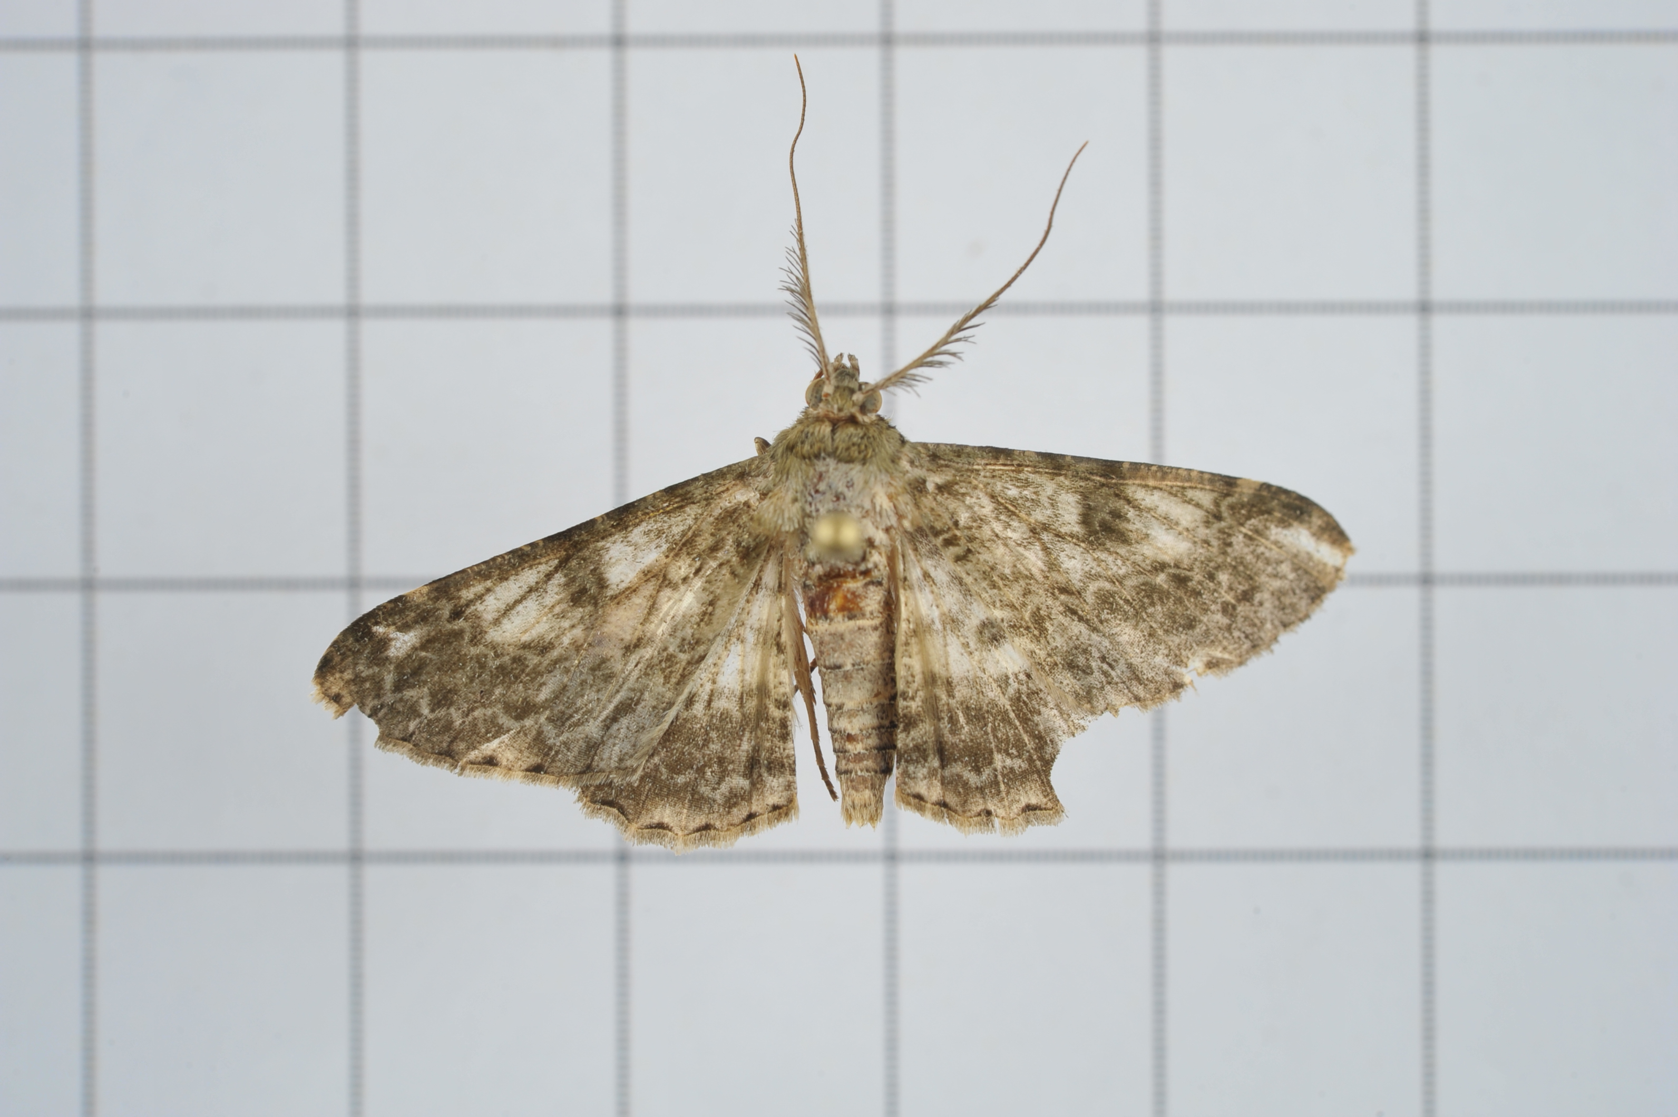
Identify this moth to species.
Cleora contiguata contiguata
